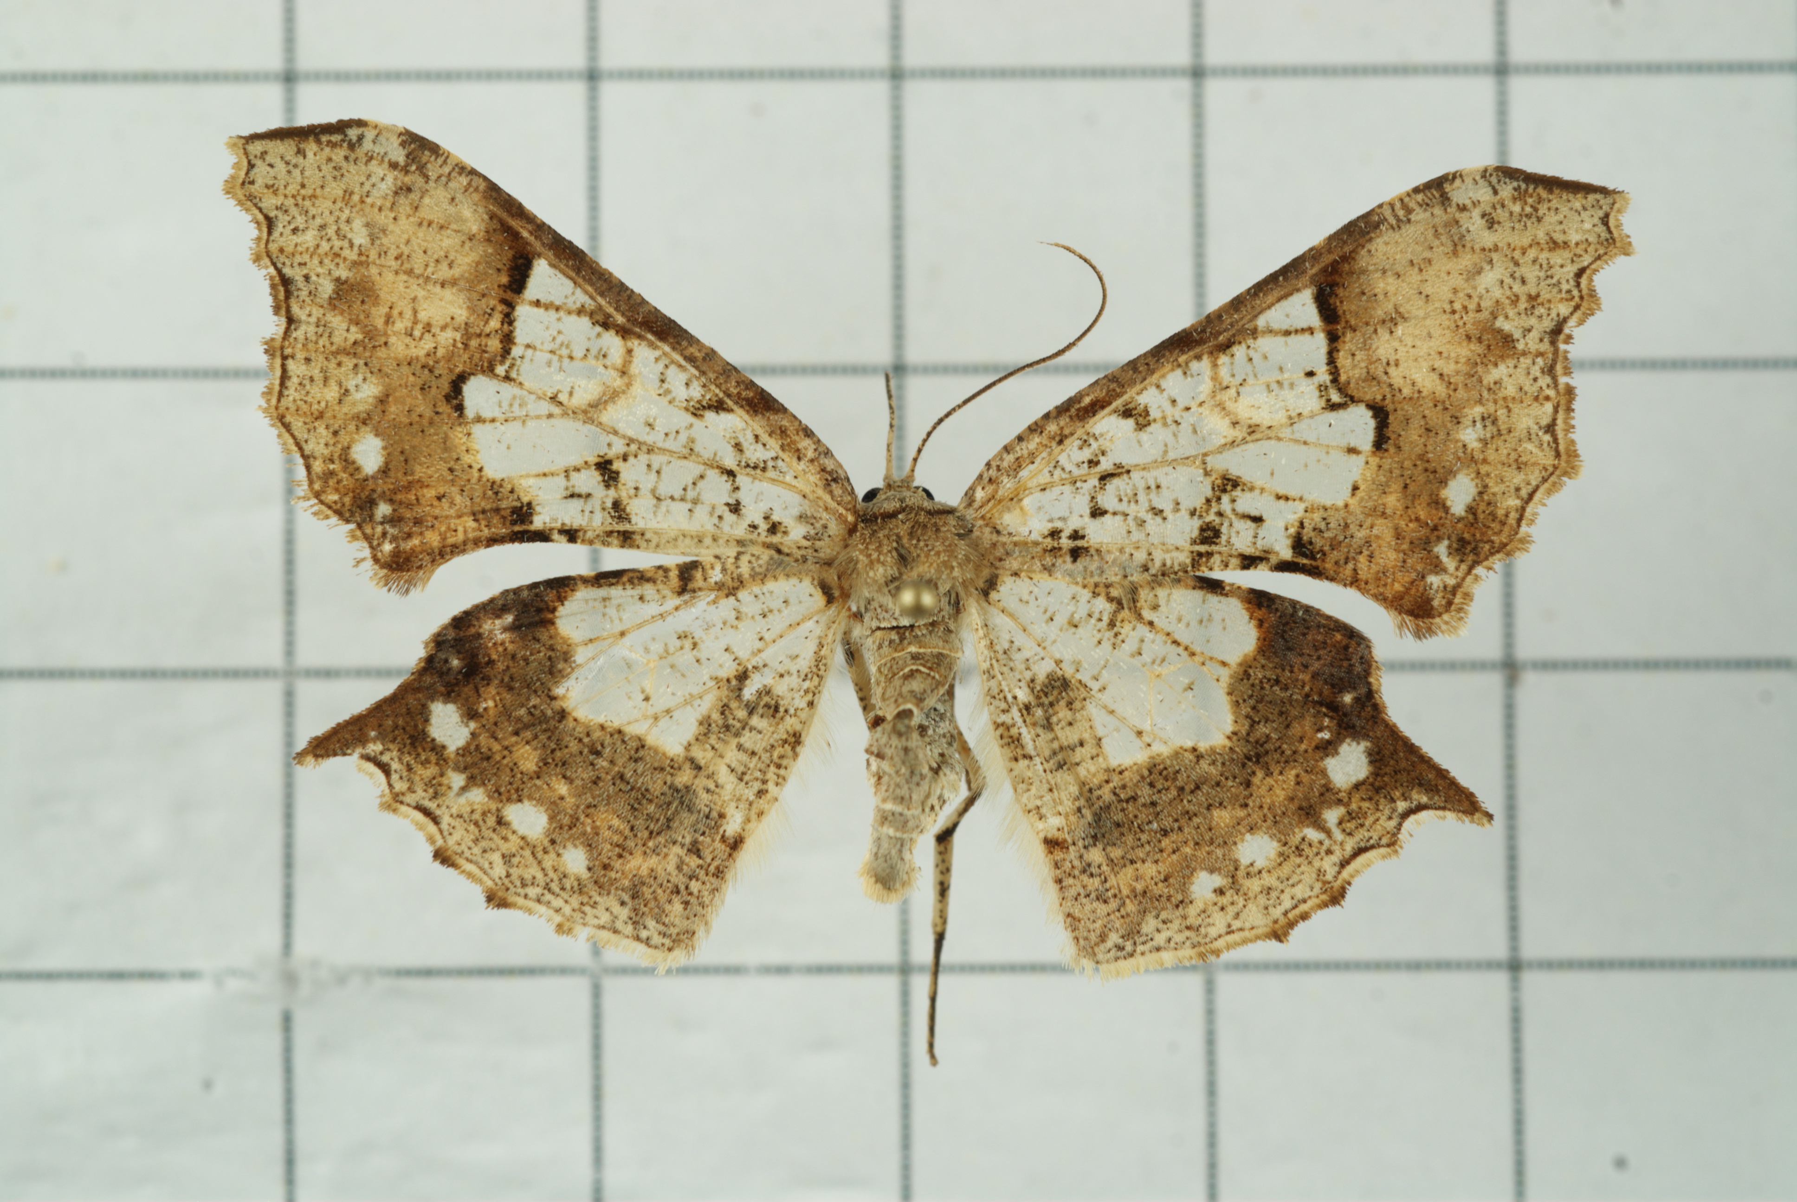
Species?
Krananda semihyalina
